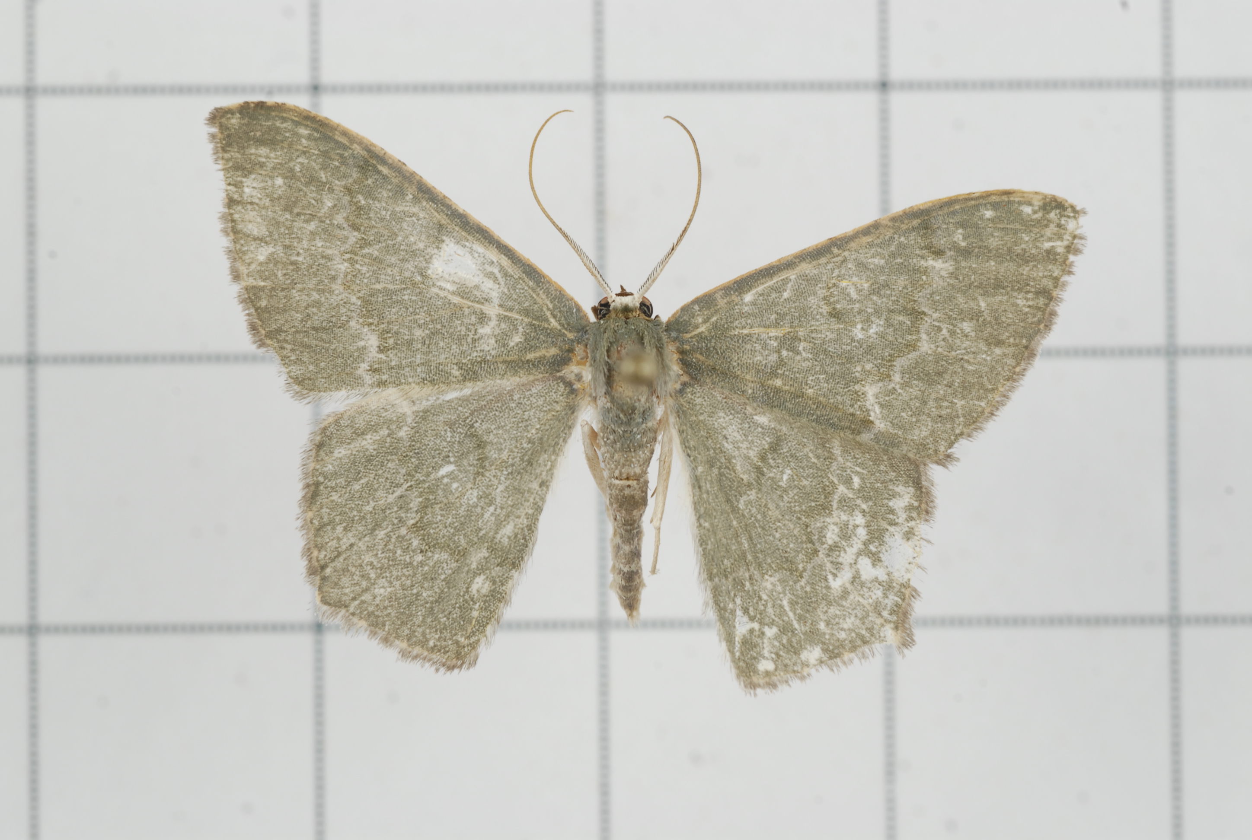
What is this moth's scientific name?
Maxates acutigoniata
